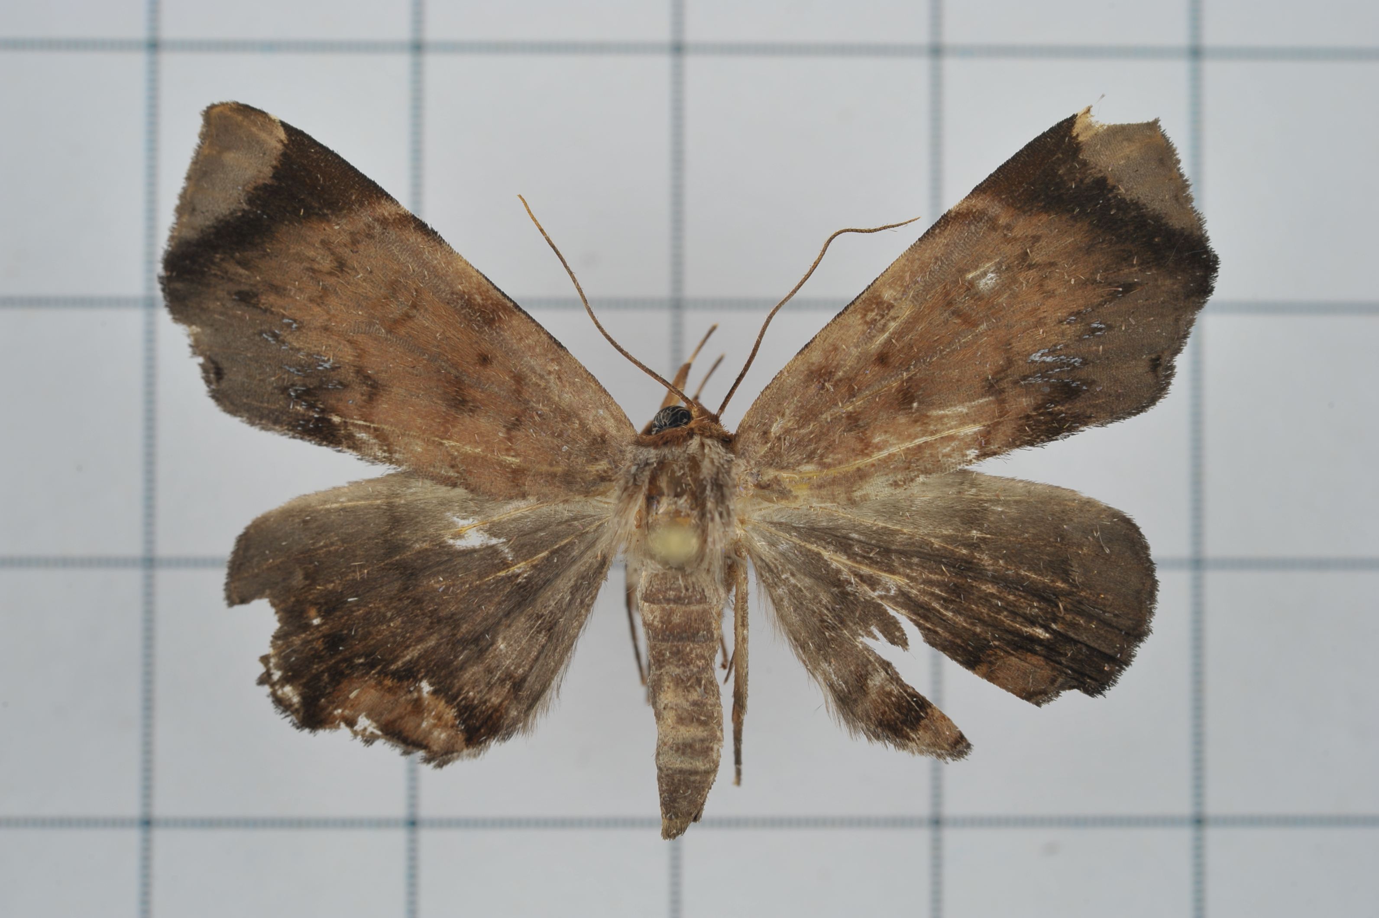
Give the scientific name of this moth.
Mecodina albodentata
